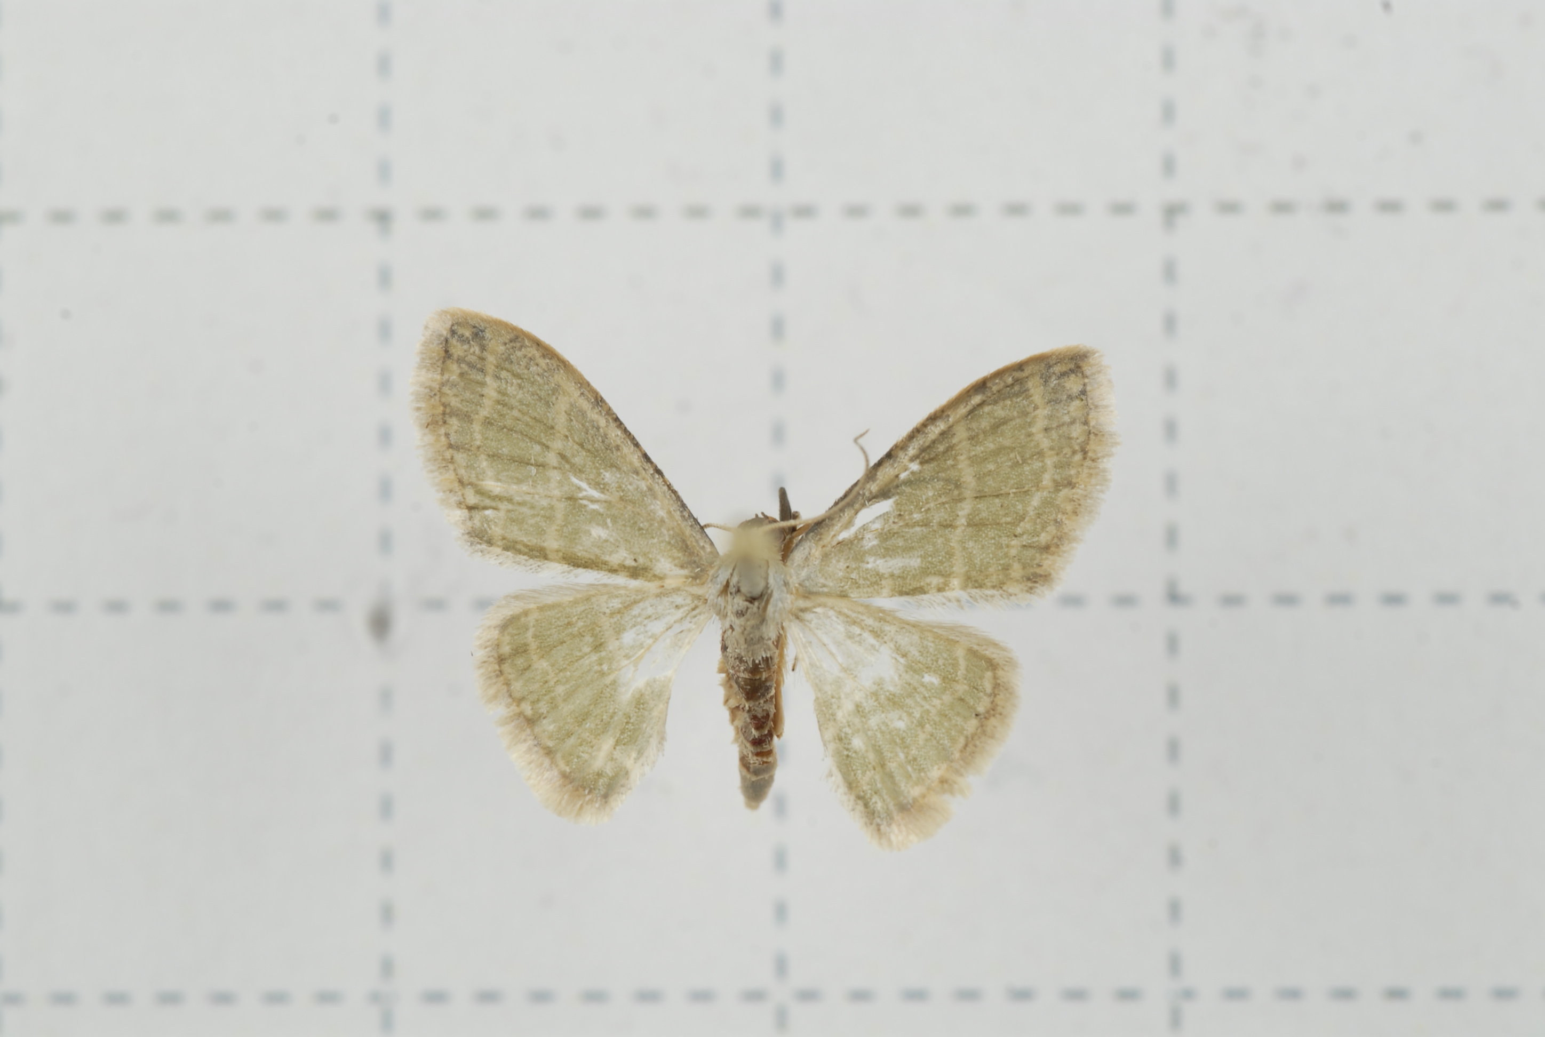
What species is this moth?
Lophophleps purpurea
